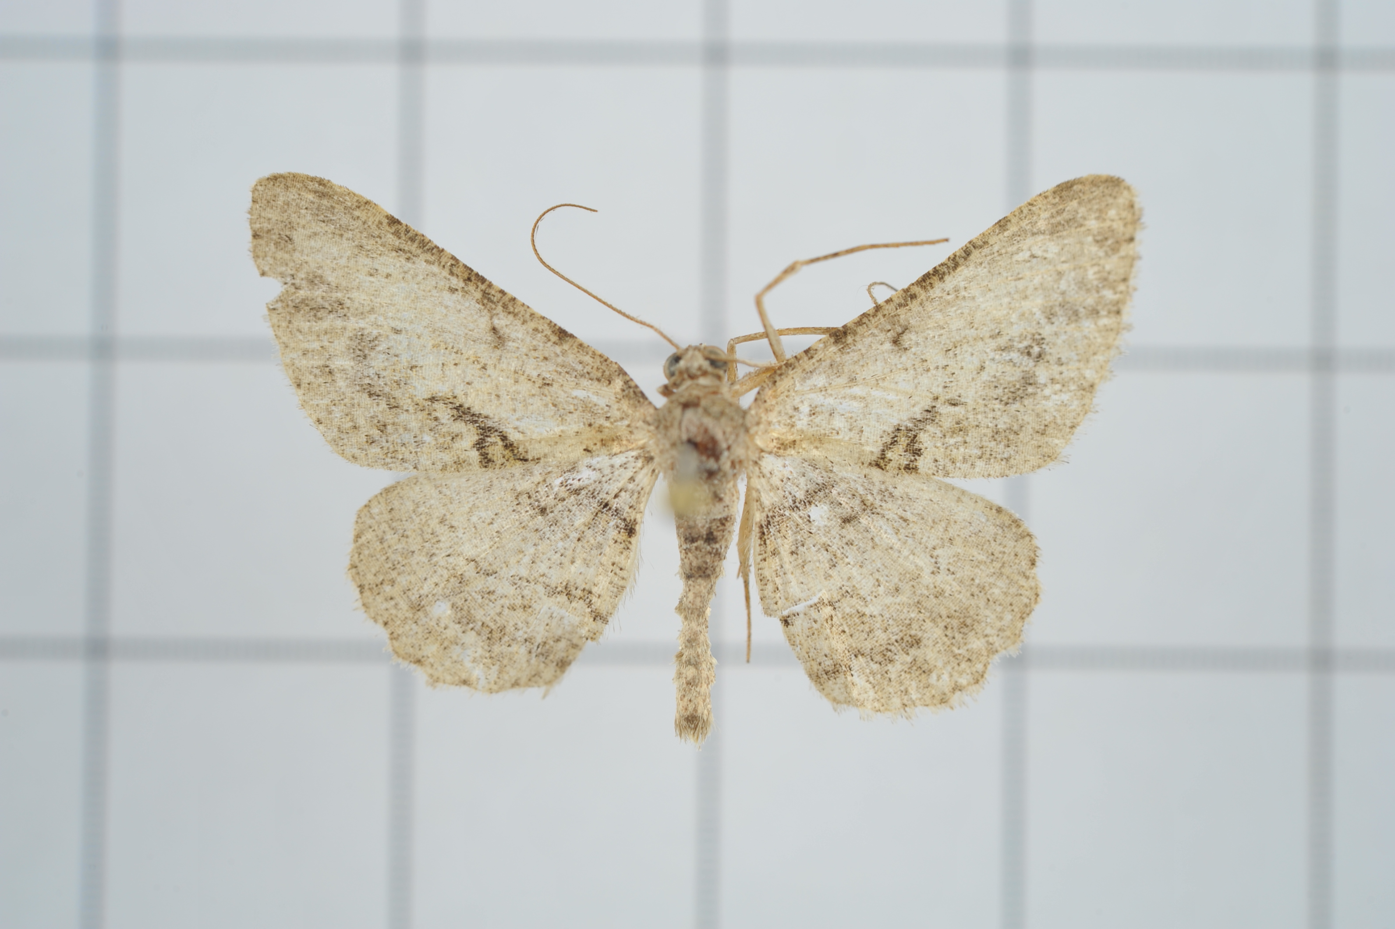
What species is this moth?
Psilalcis breta rantaizana
